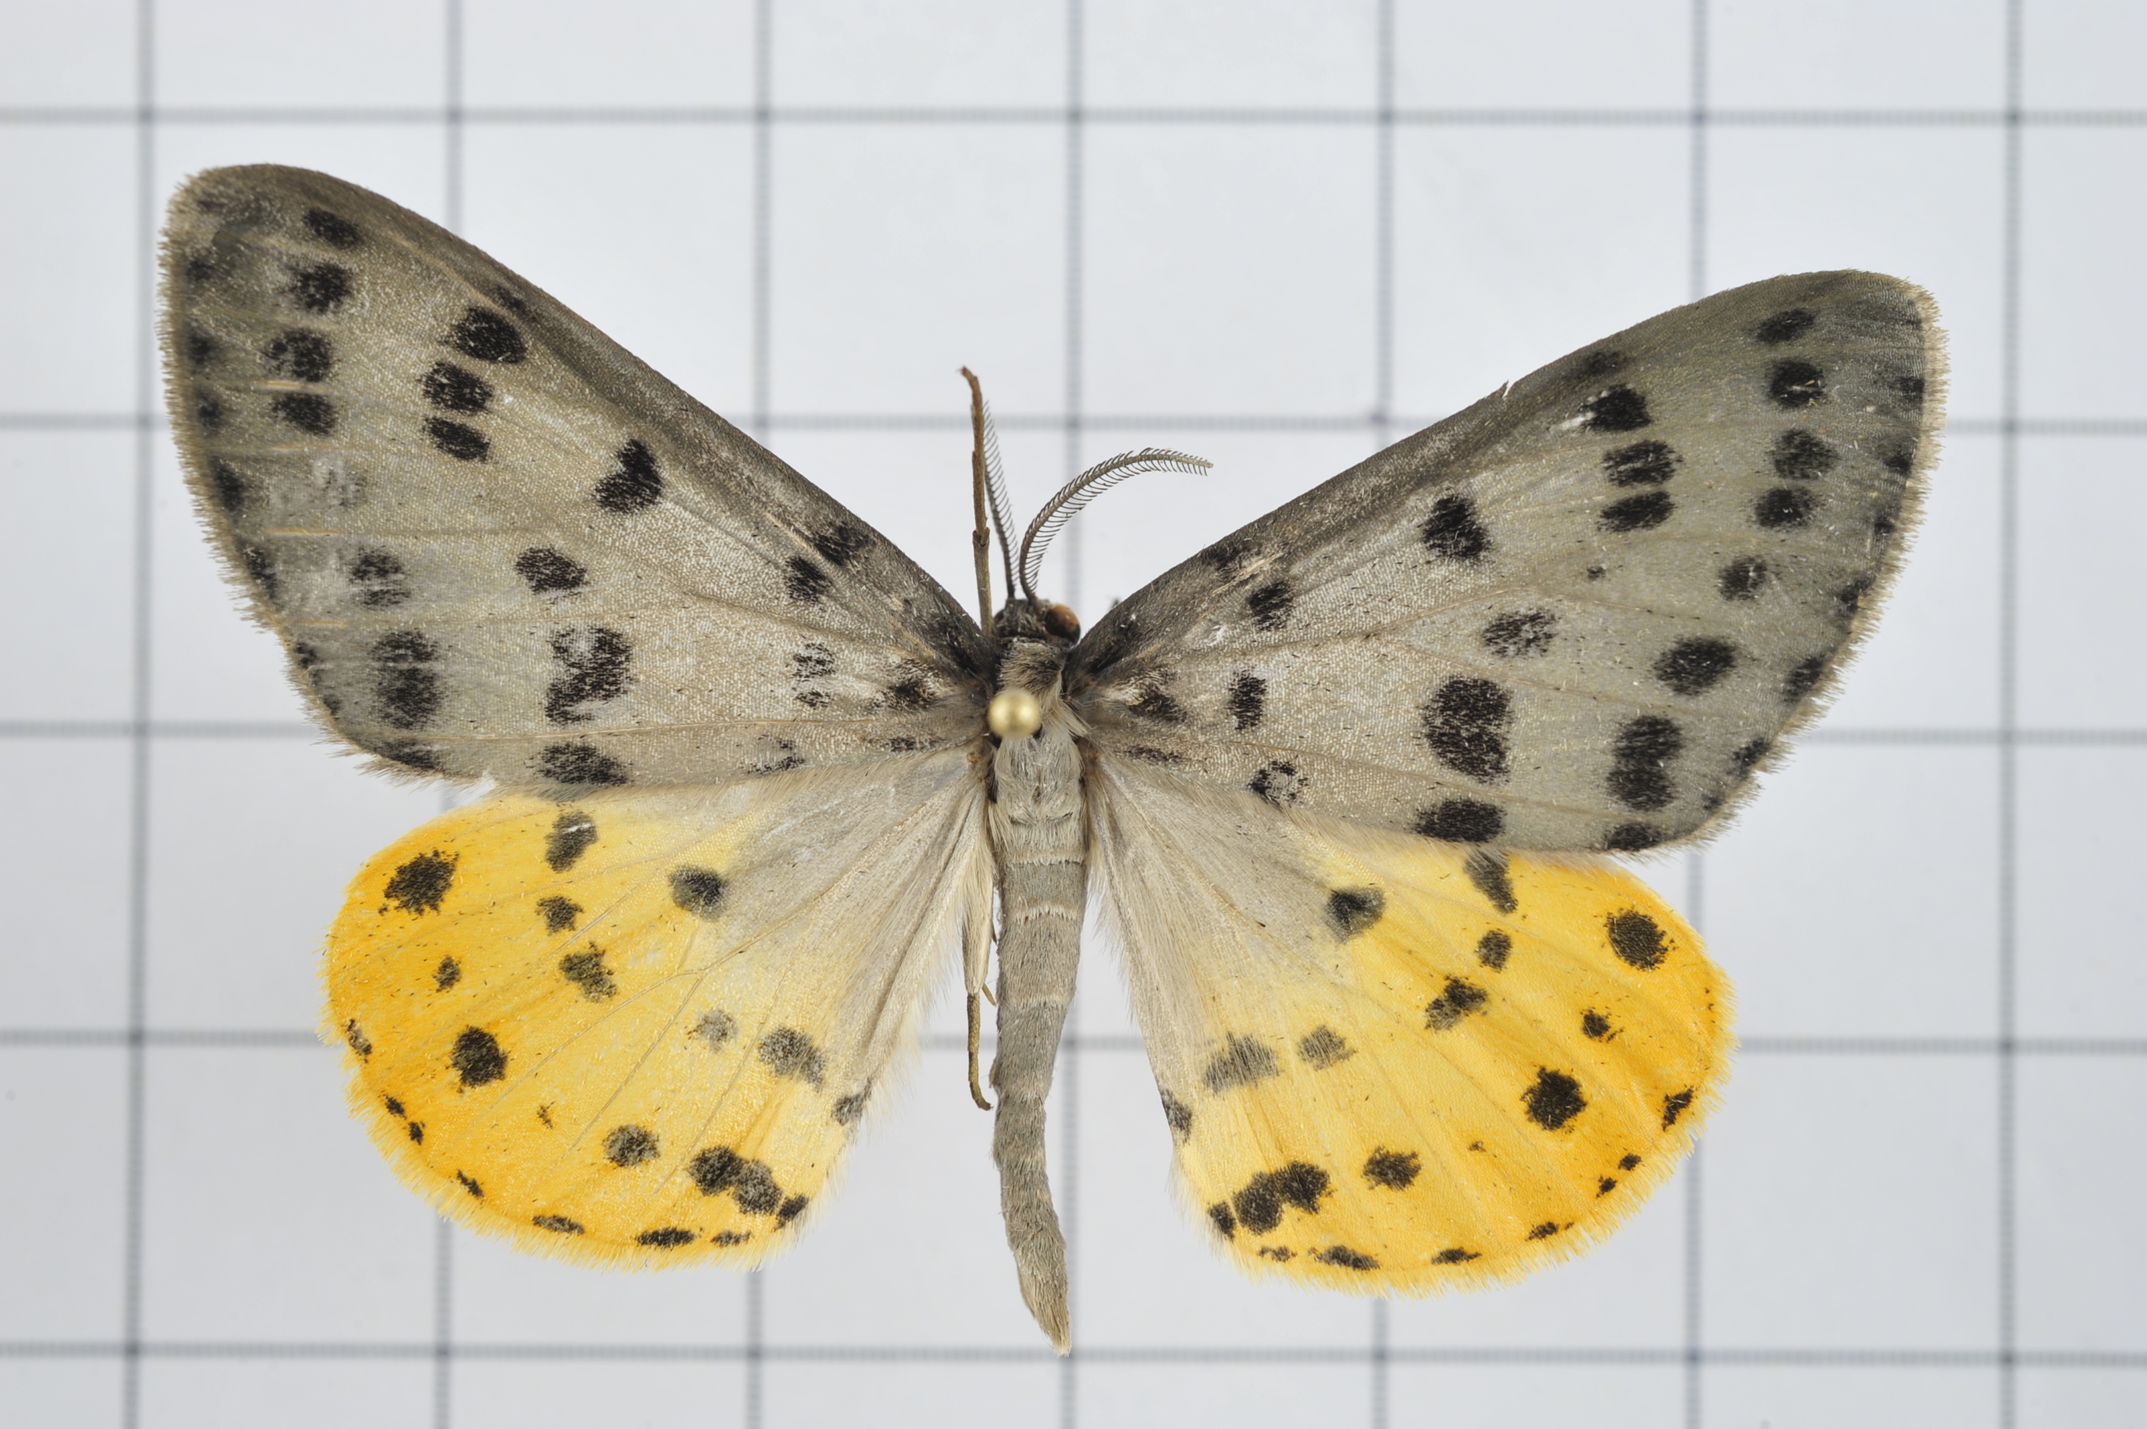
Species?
Arichanna postflava
